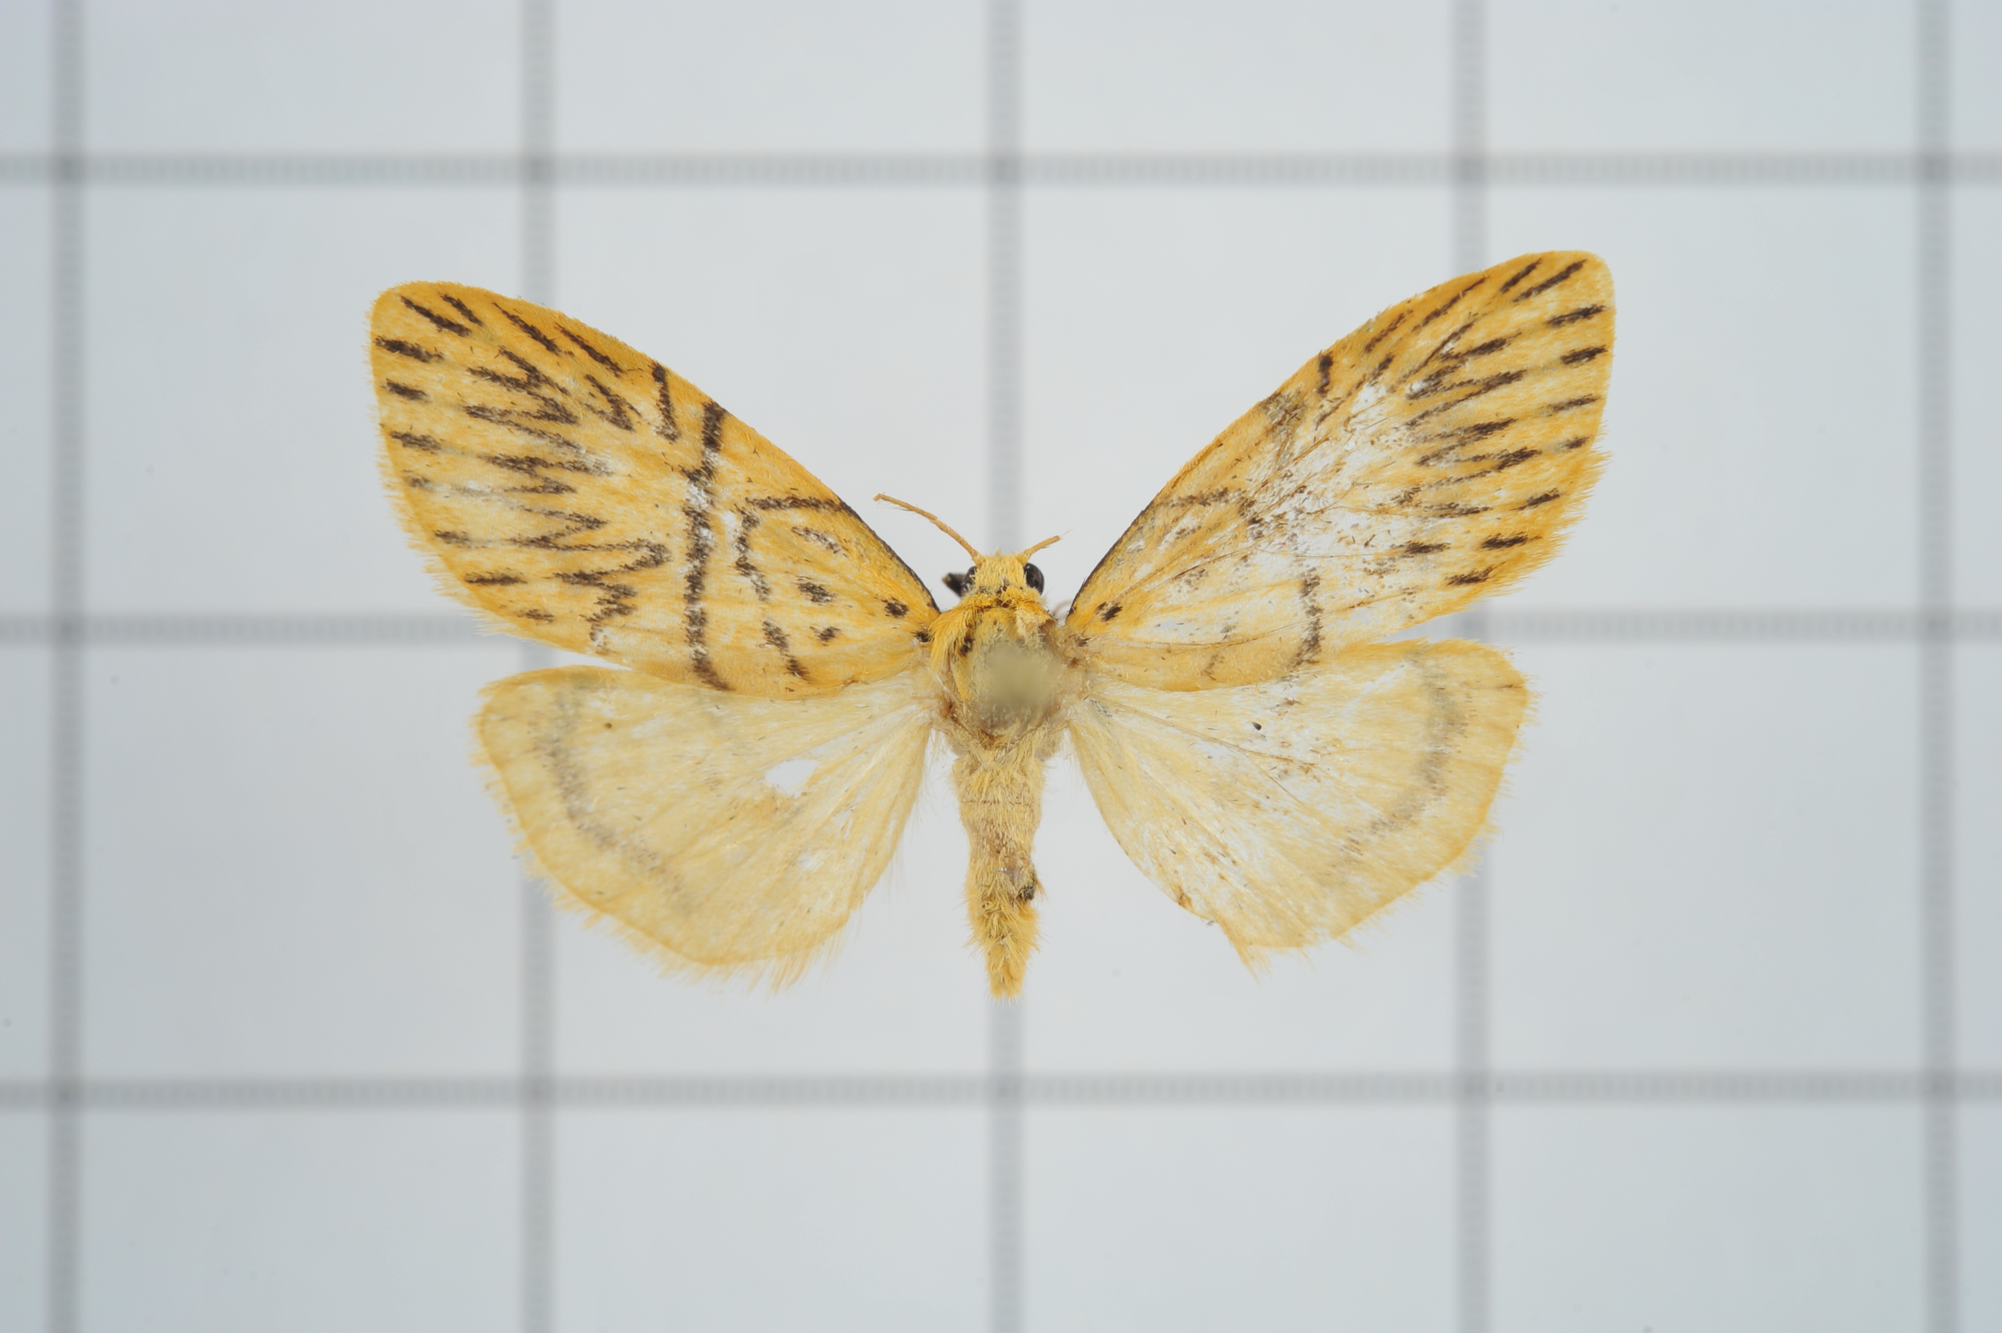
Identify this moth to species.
Ammatho takamukui
